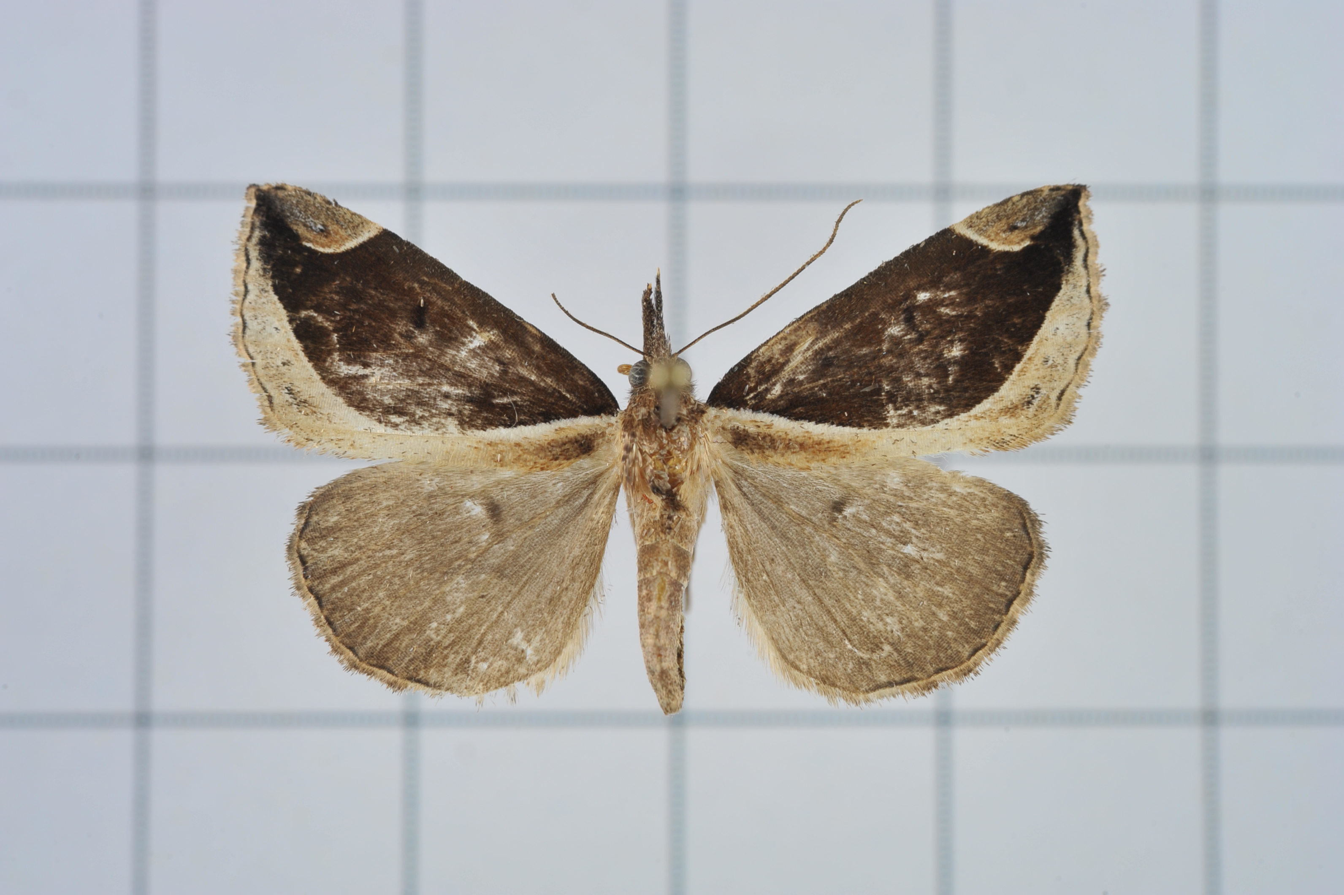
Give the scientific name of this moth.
Hypena perspicua
